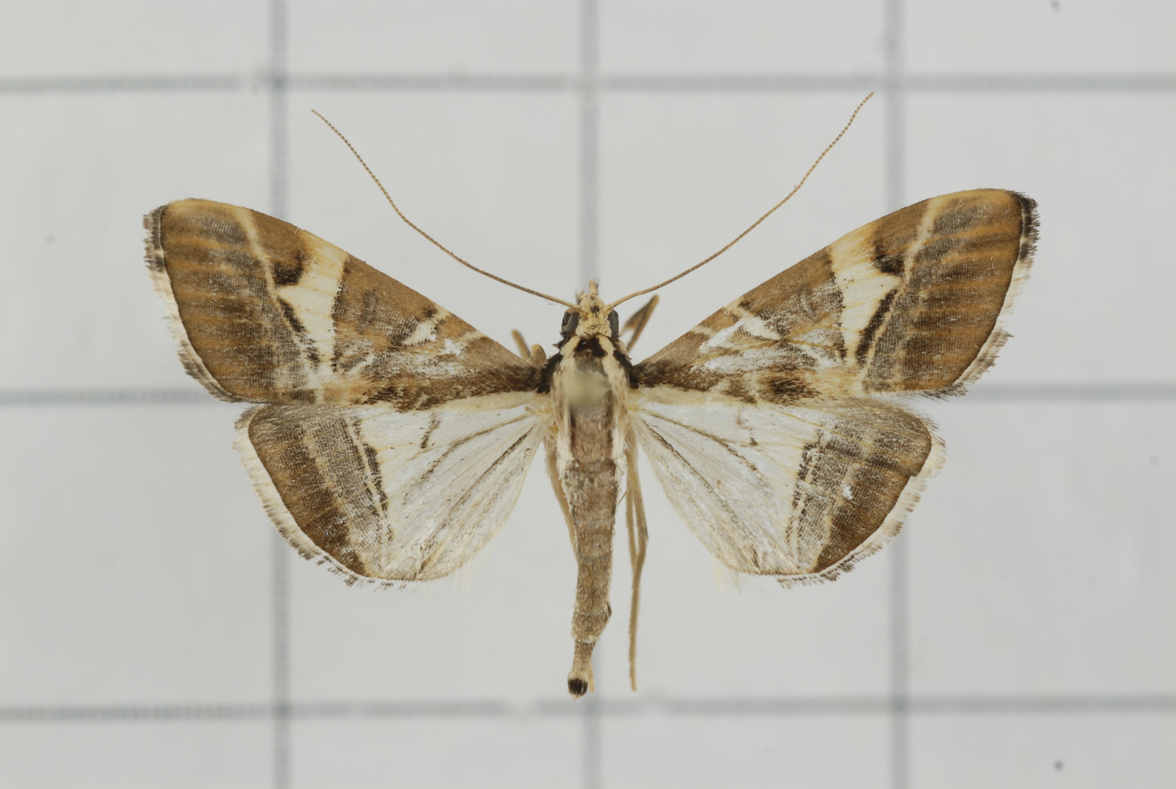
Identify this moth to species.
Agrioglypta itysalis
